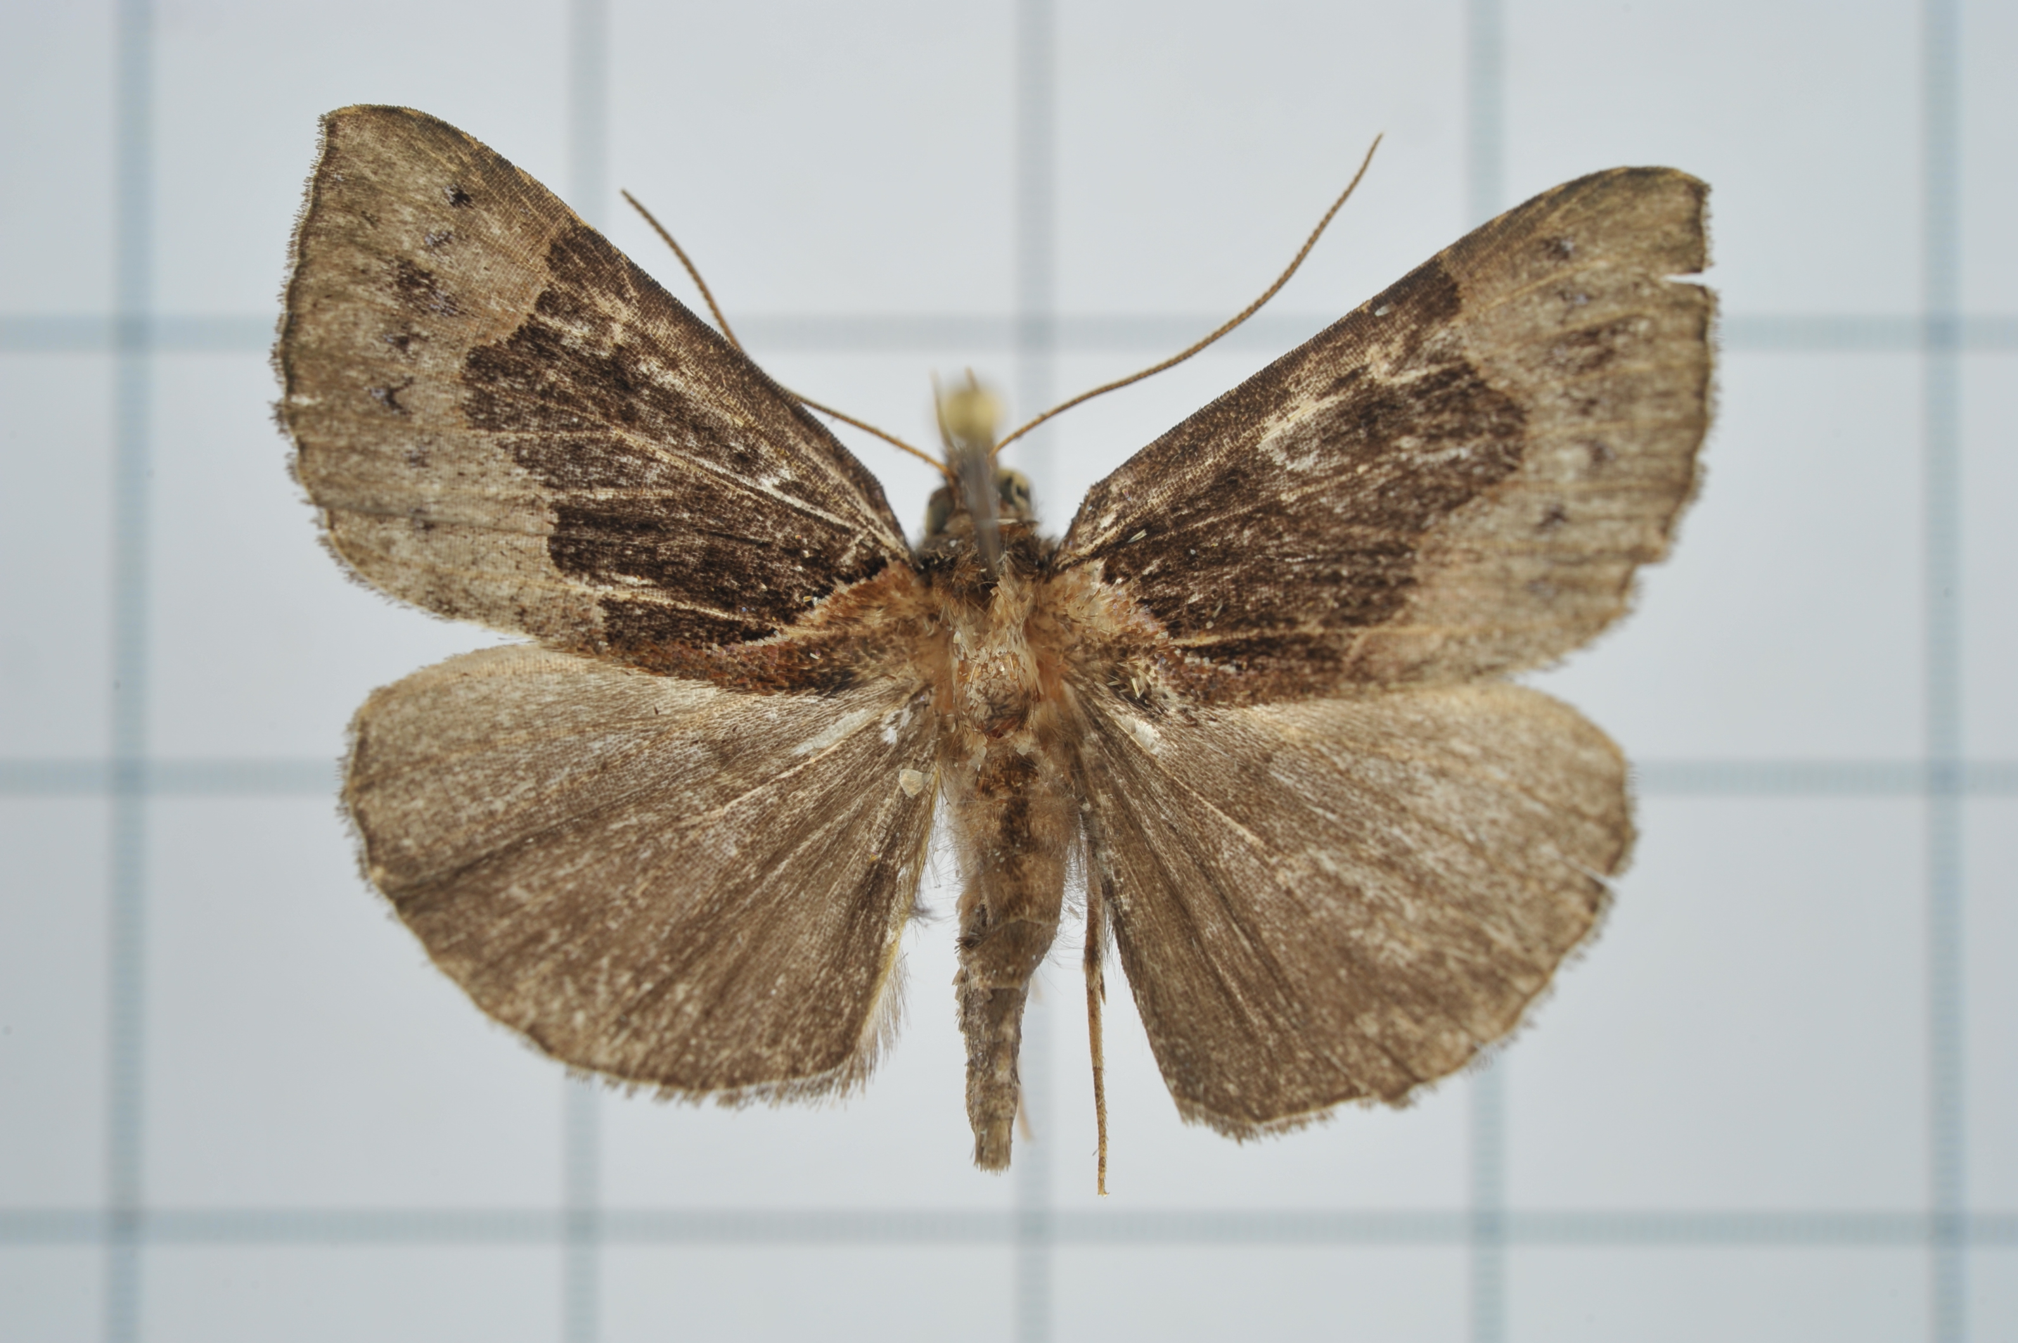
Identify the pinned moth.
Hypena vestita
